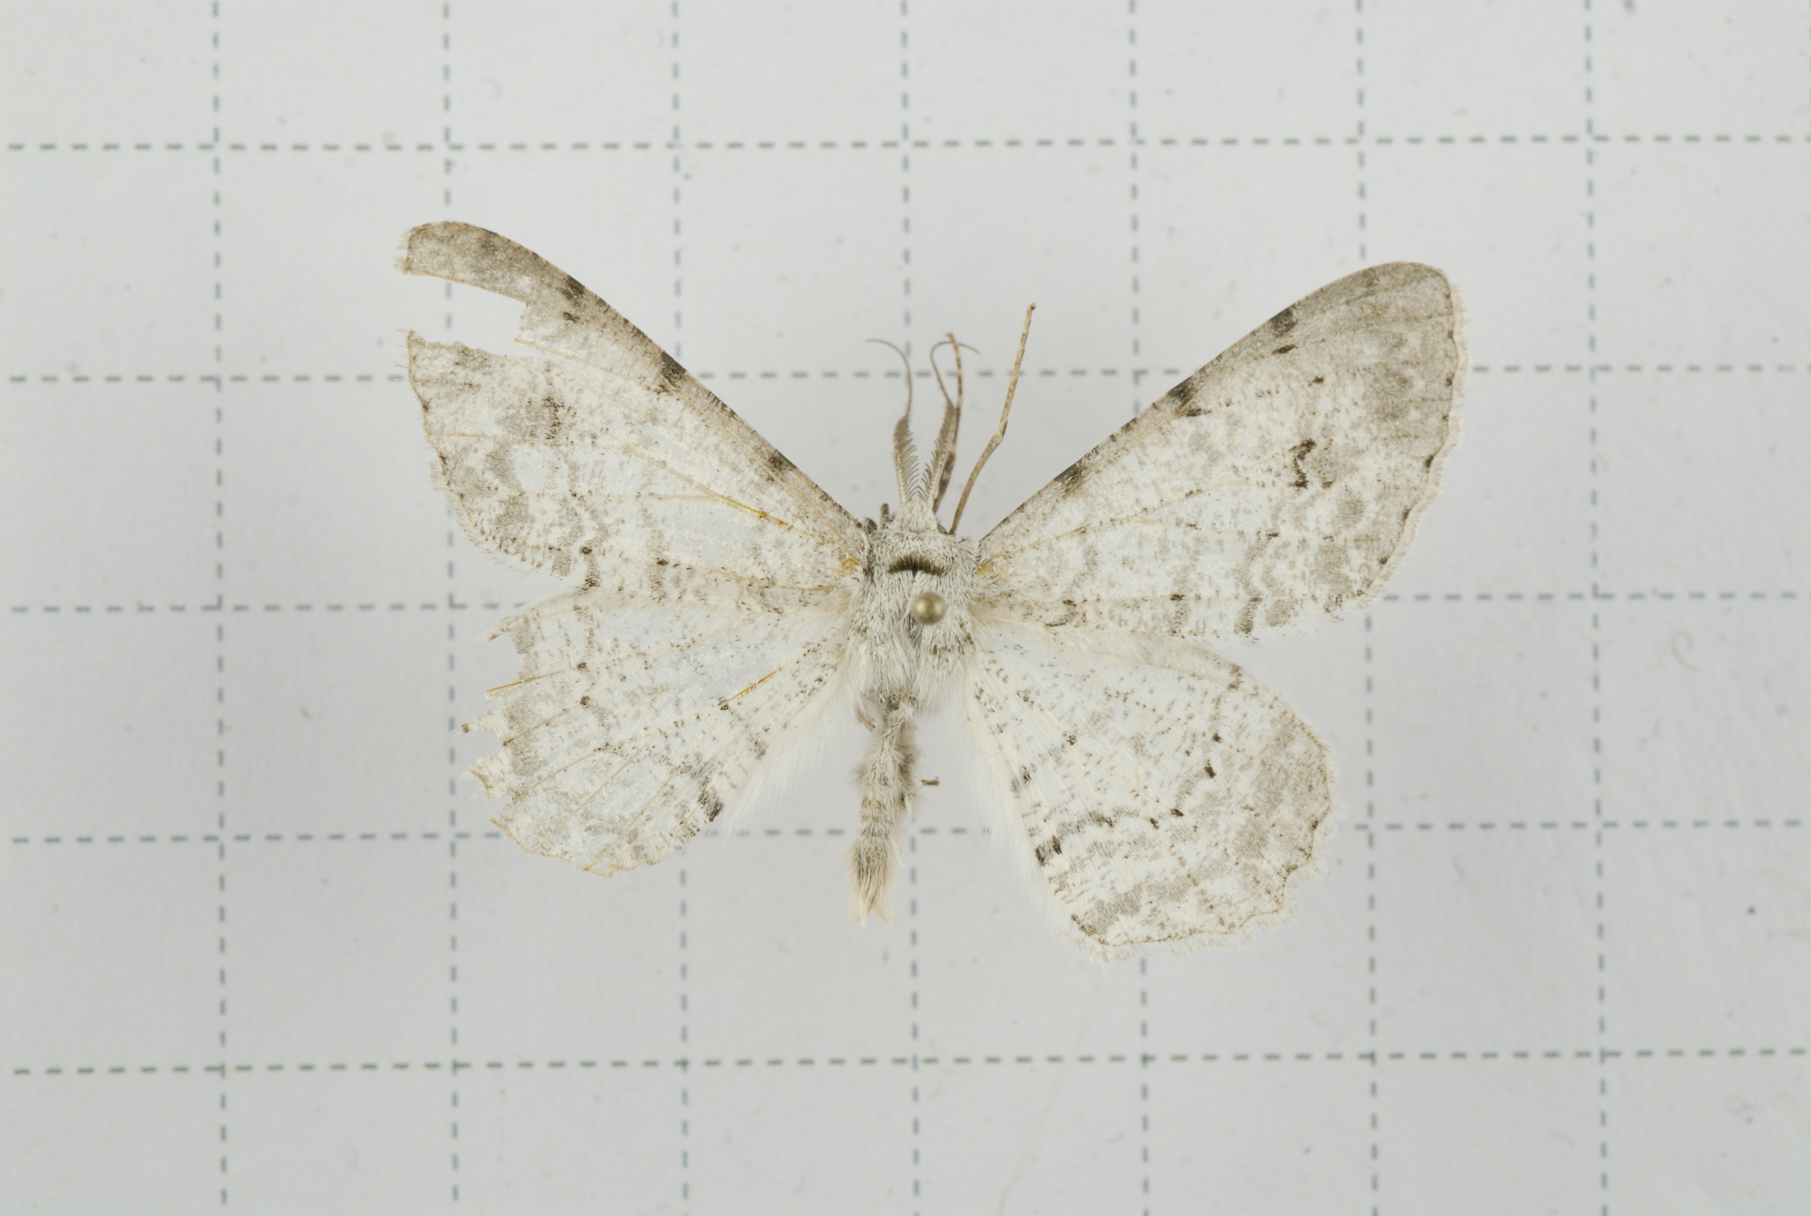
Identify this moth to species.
Lassaba parvalbidaria parvalbidaria
